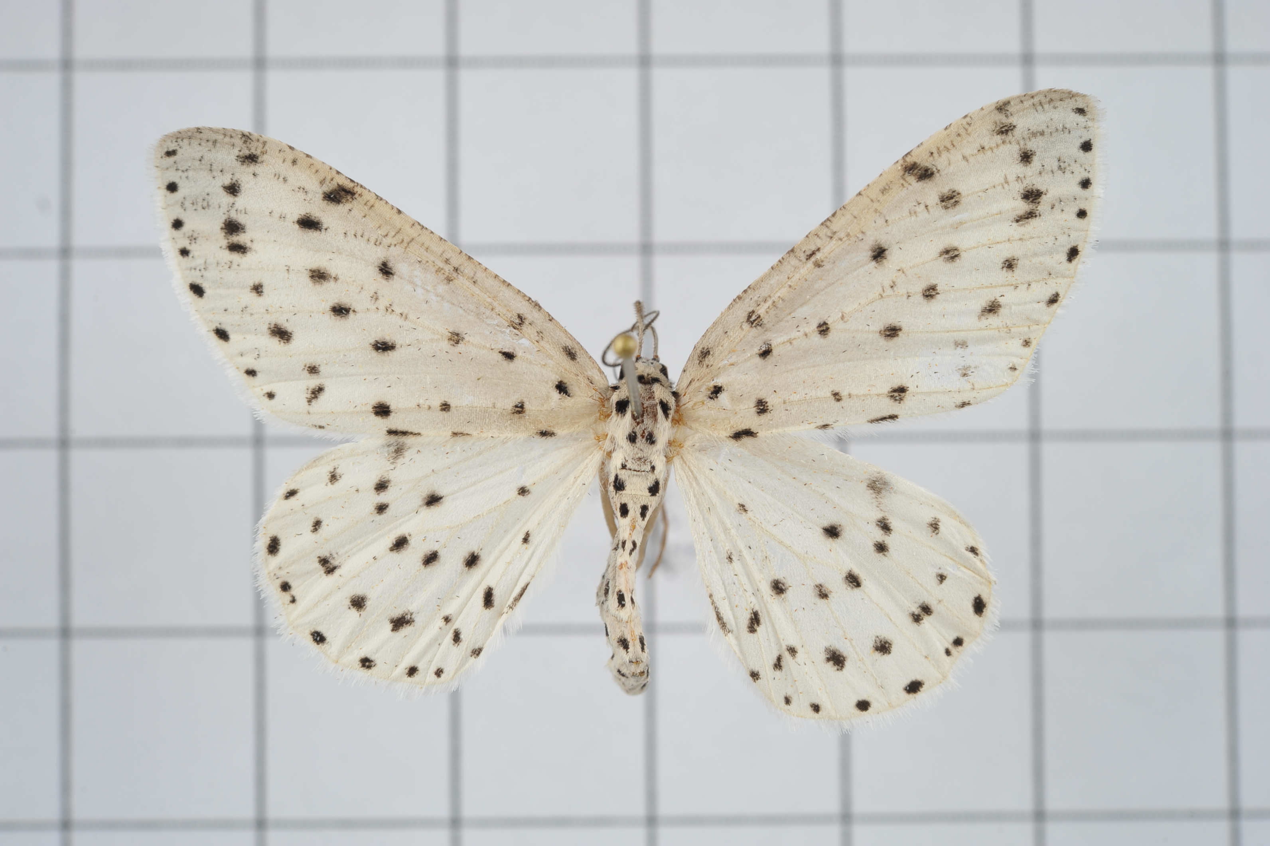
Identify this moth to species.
Xenoplia trivialis
